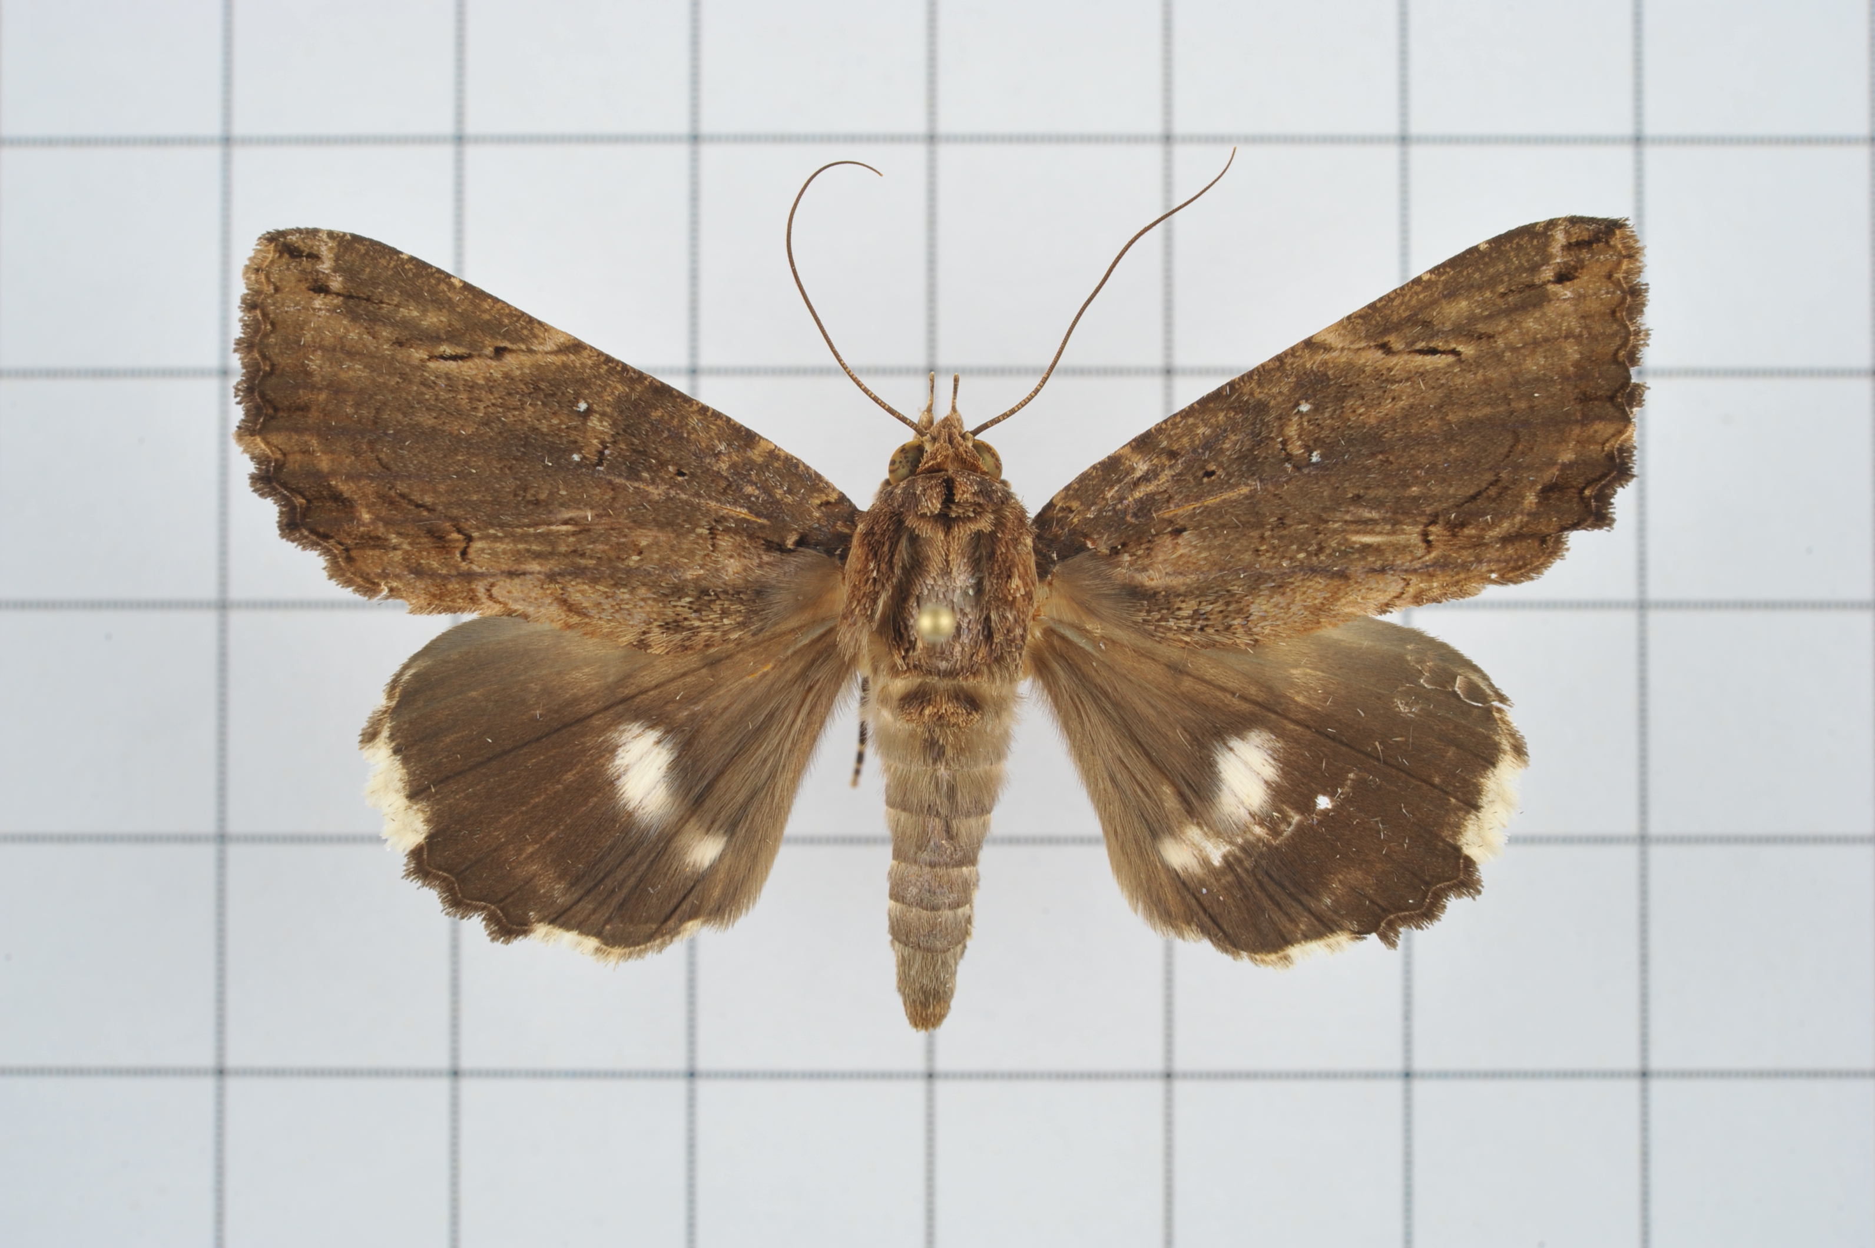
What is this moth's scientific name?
Ercheia cyllaria
